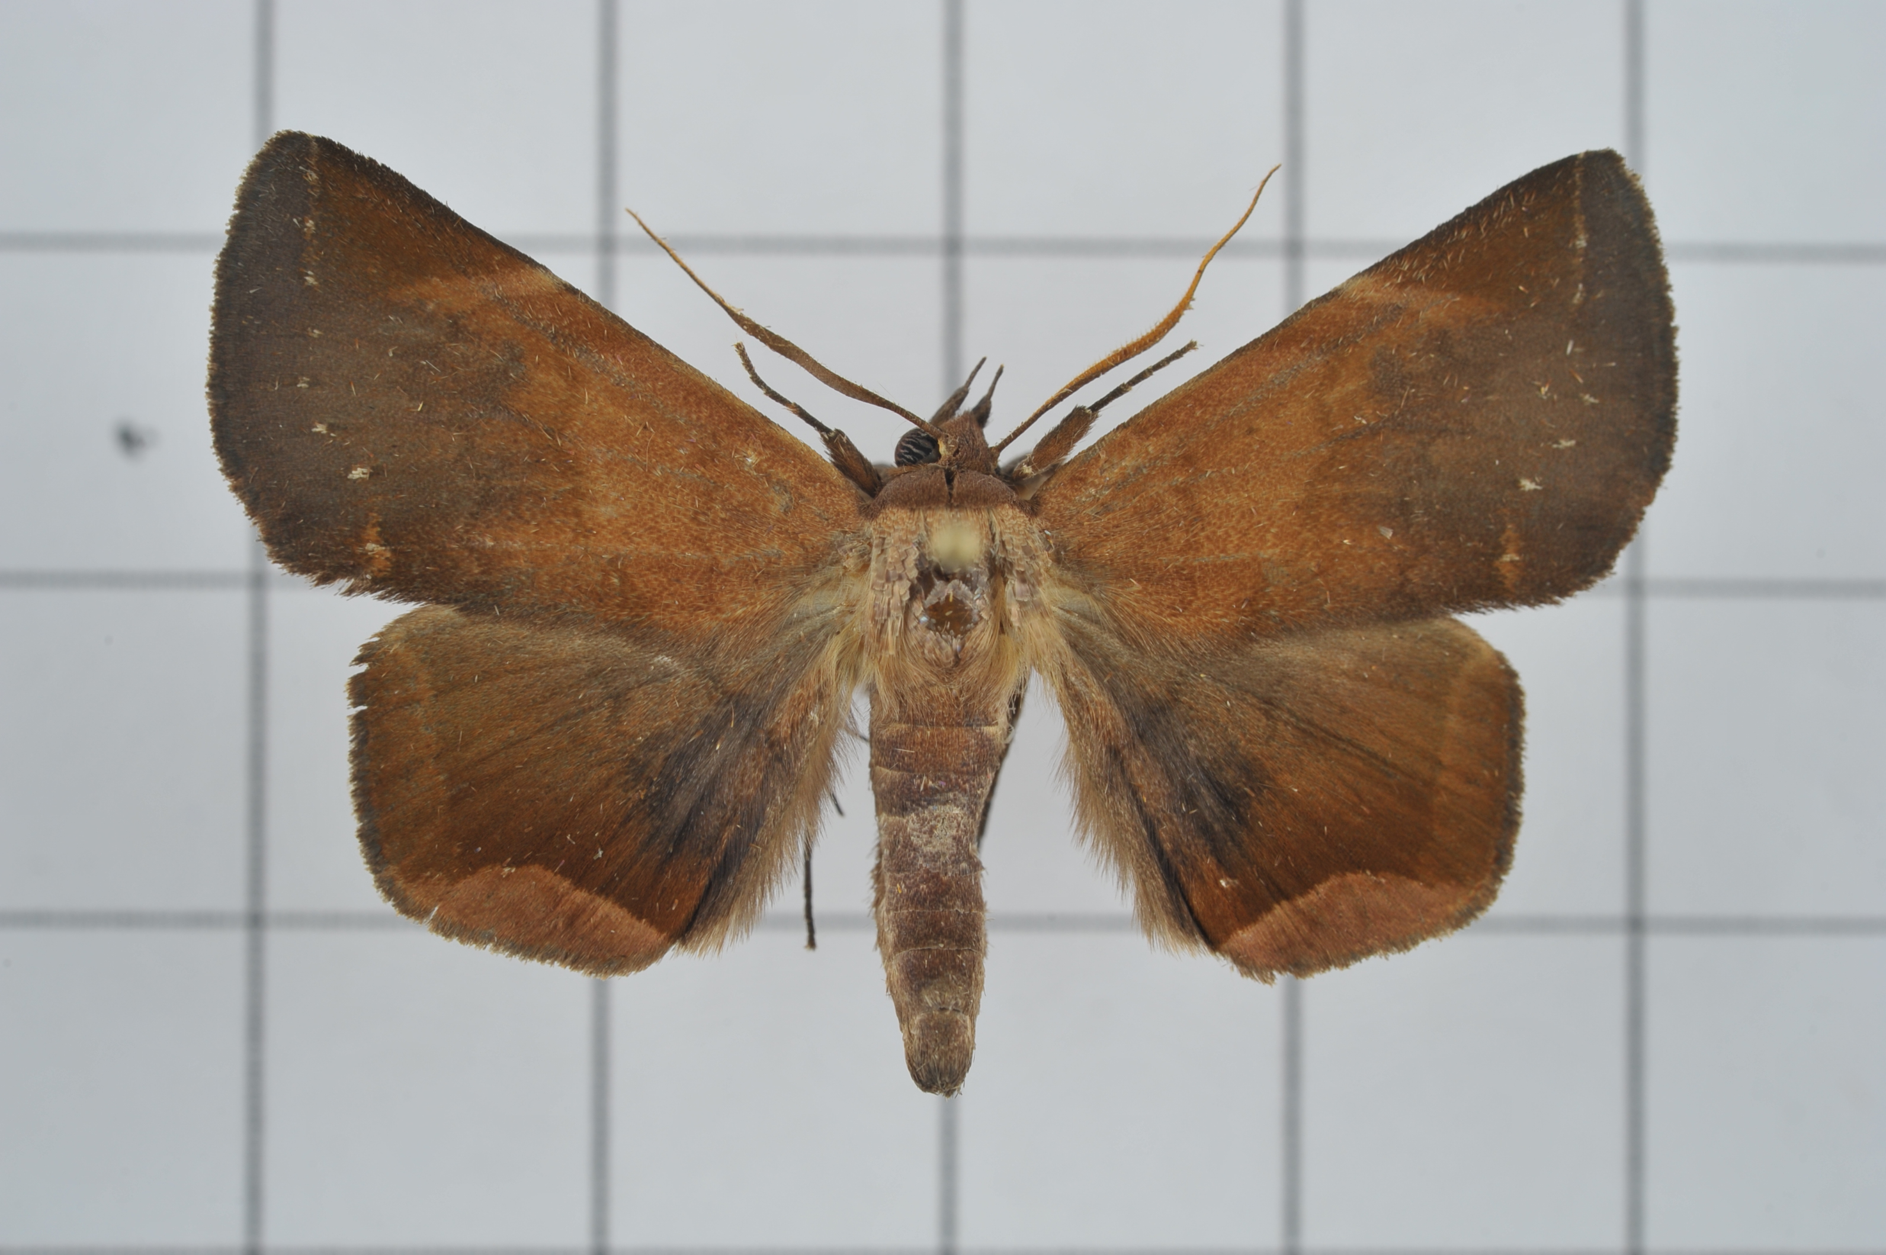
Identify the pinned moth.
Psimada quadripennis
